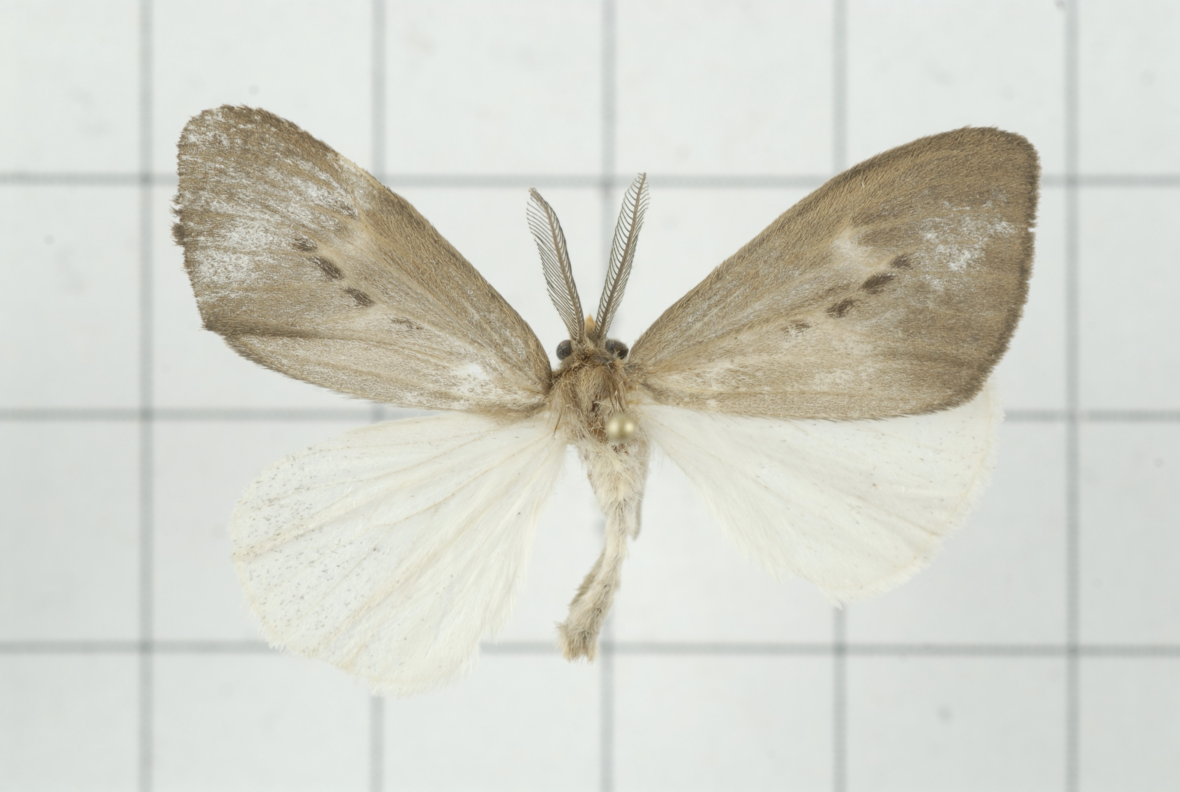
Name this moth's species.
Pantana visum ampla
